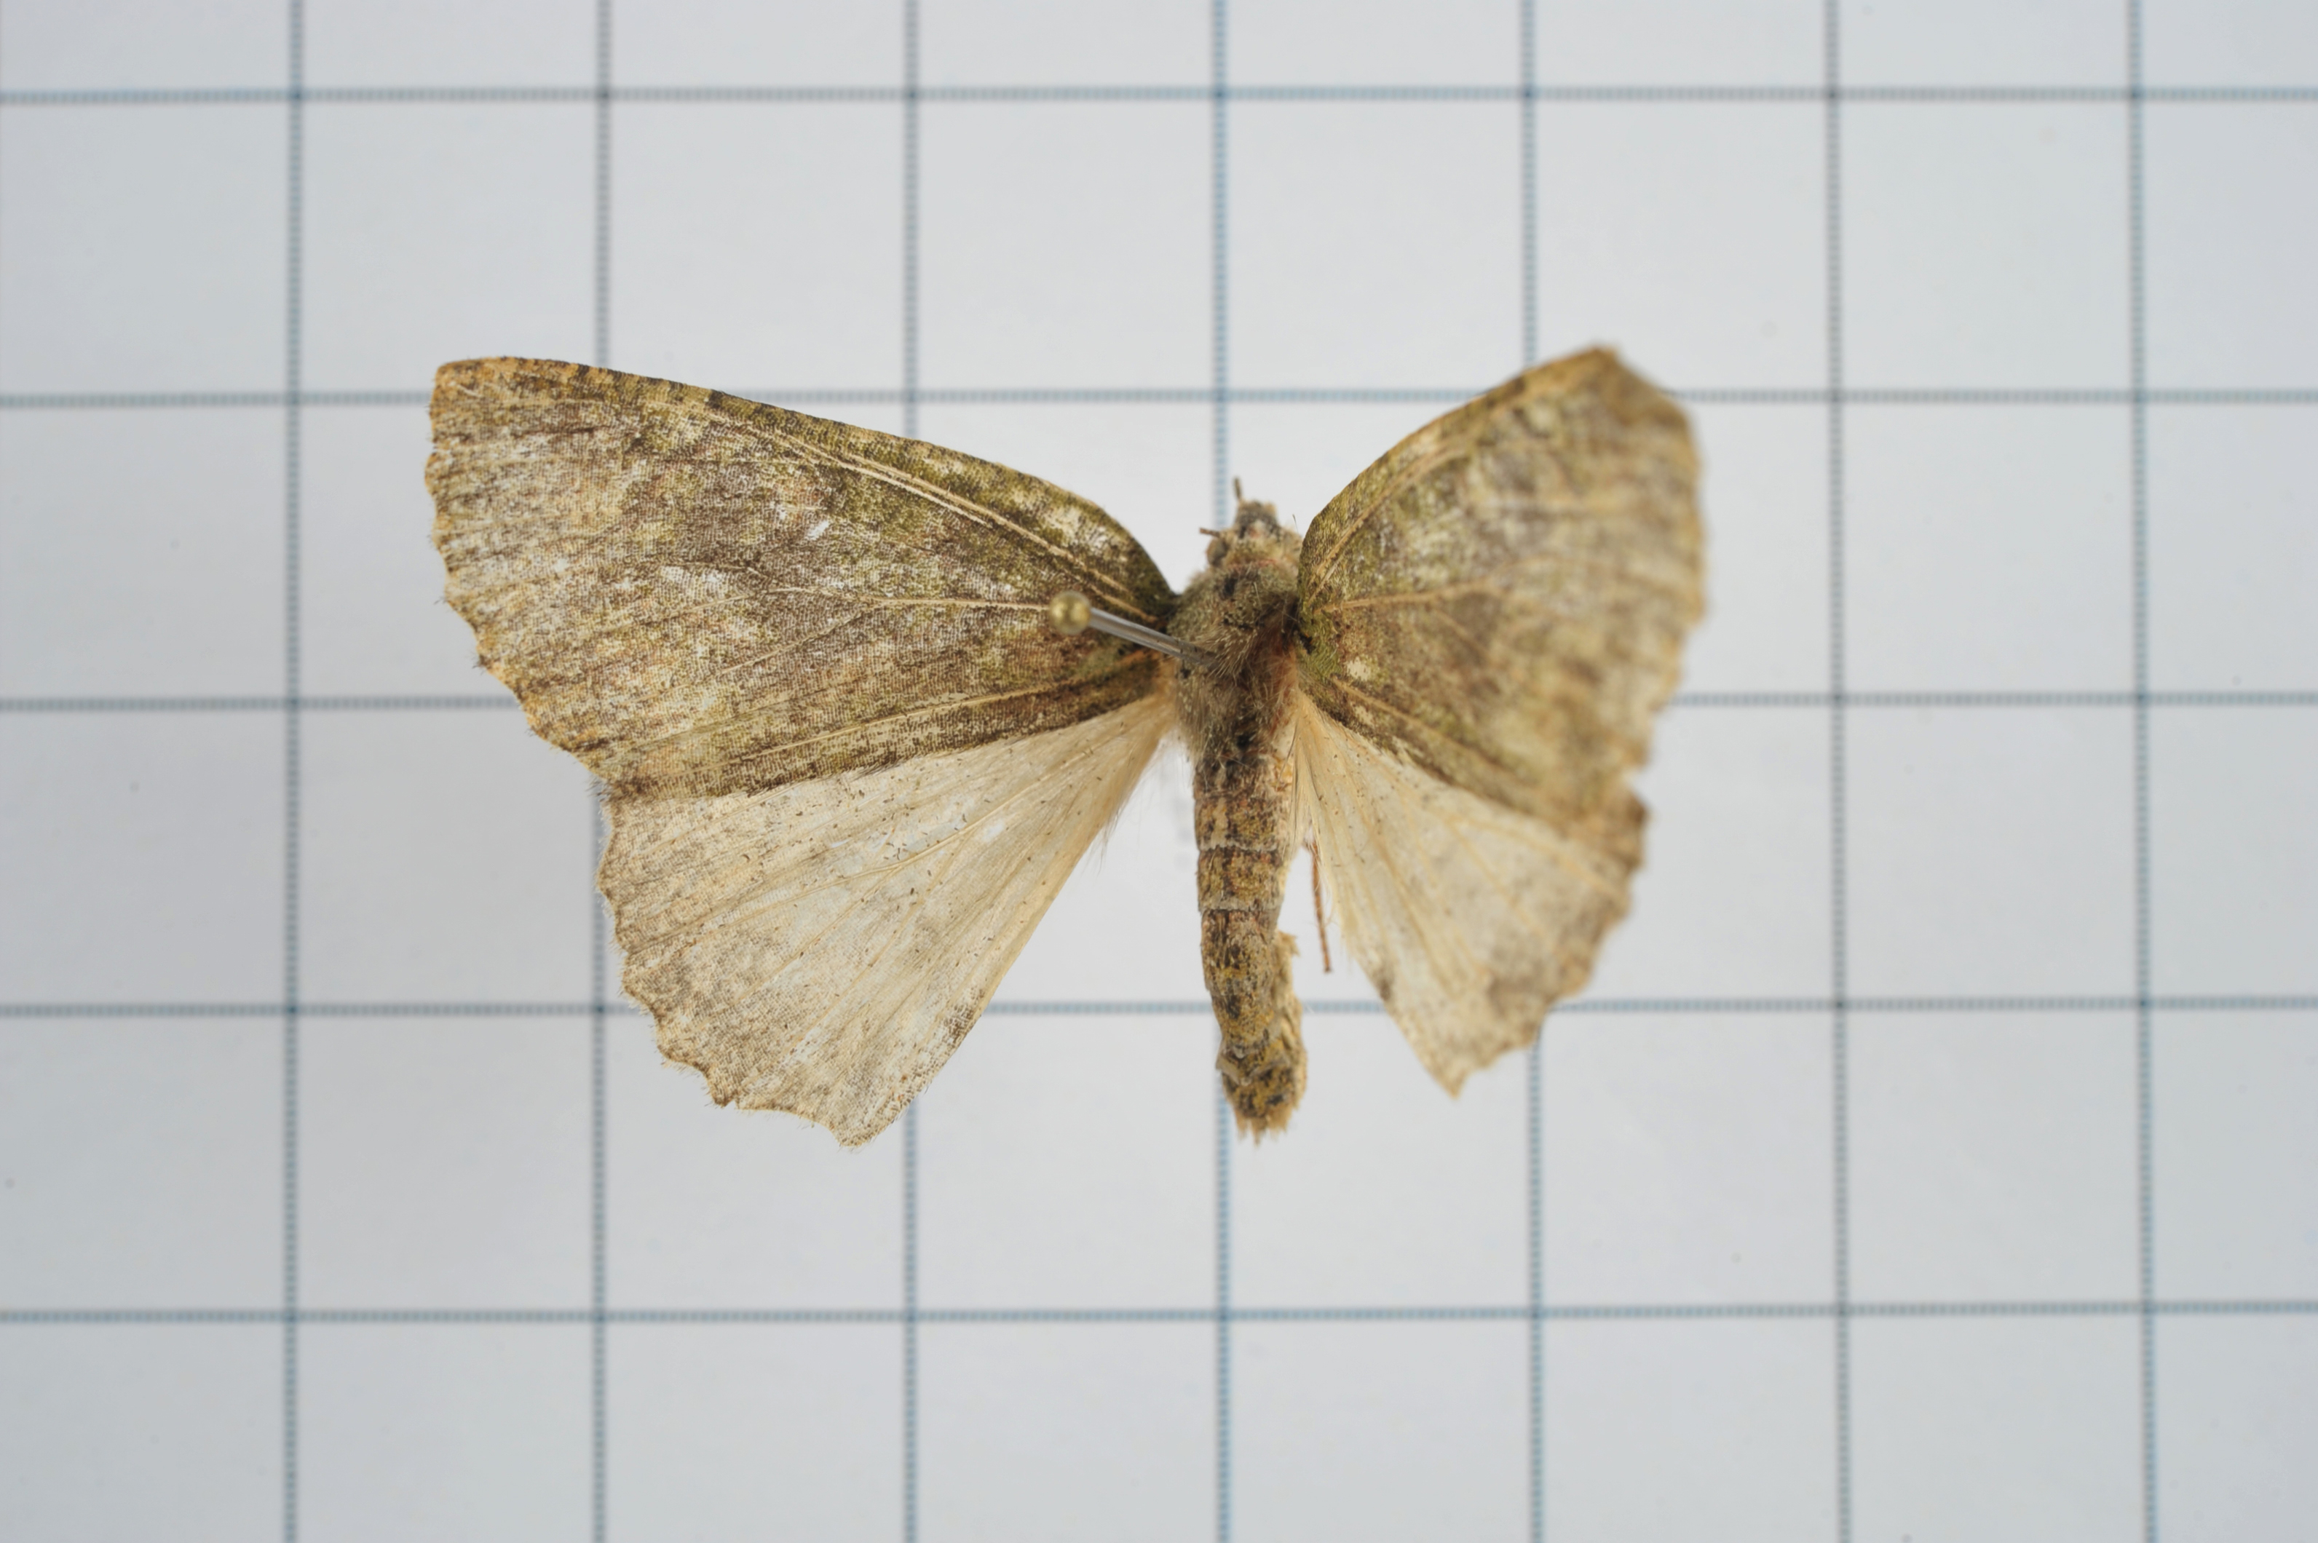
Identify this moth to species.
Dindica kishidai
